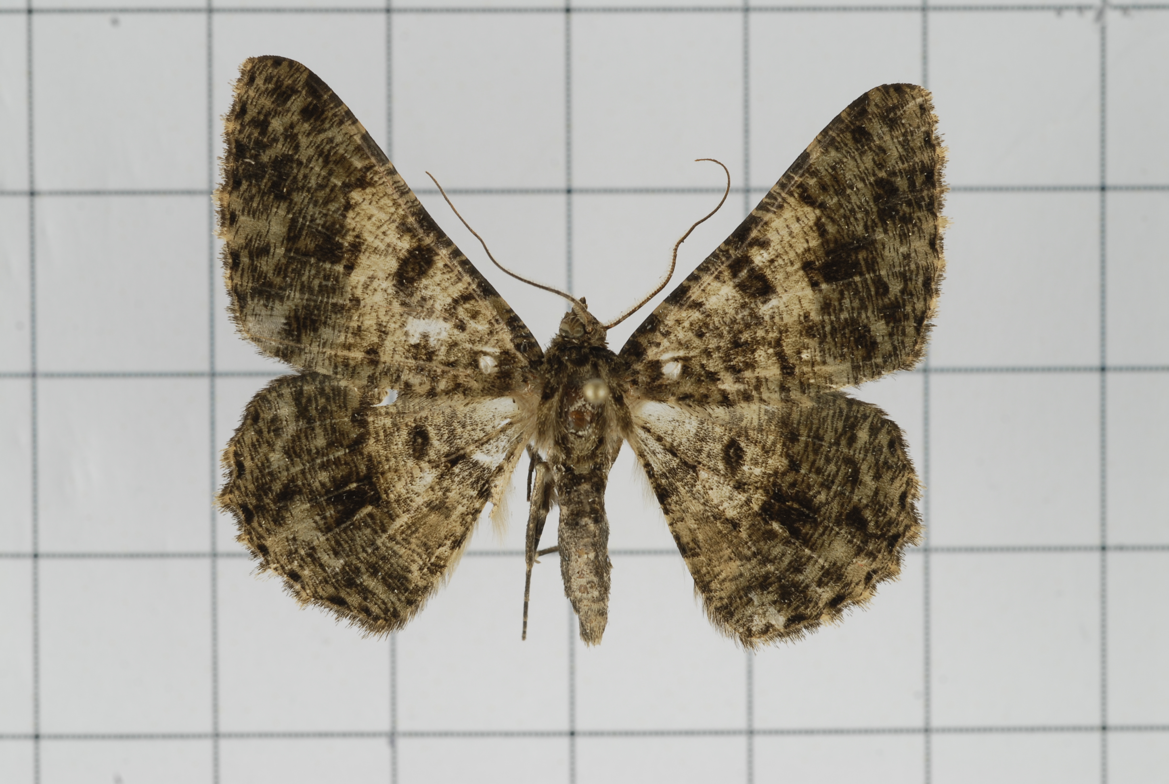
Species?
Racotis boarmiaria
